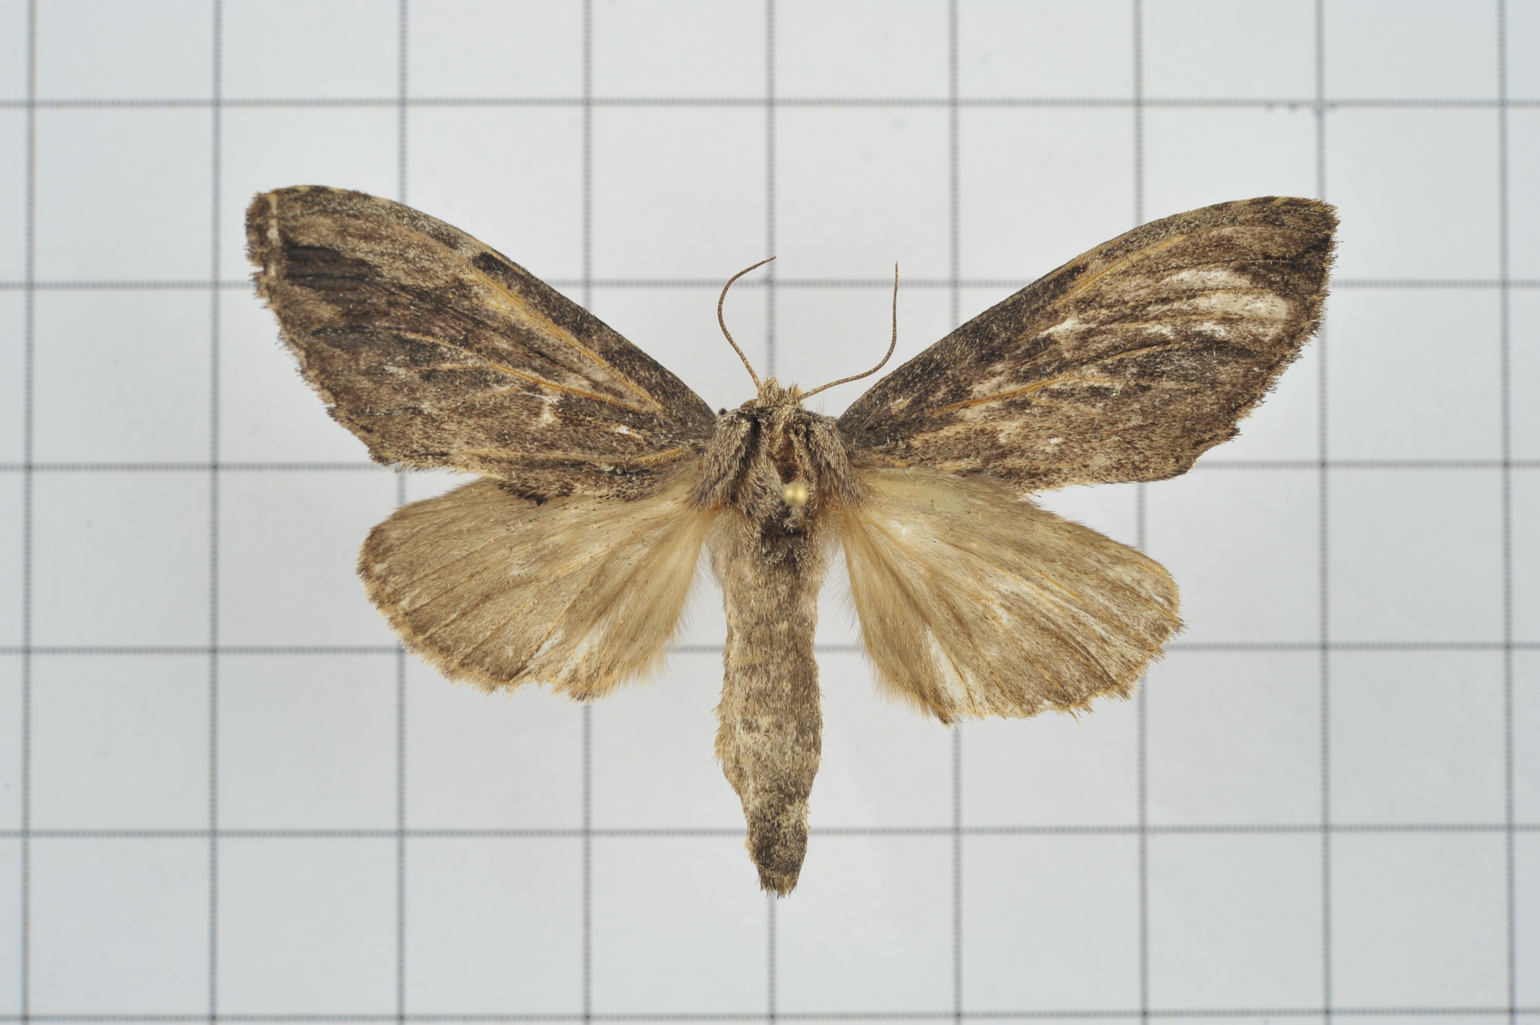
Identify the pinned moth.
Allodontoides tenebrosa
